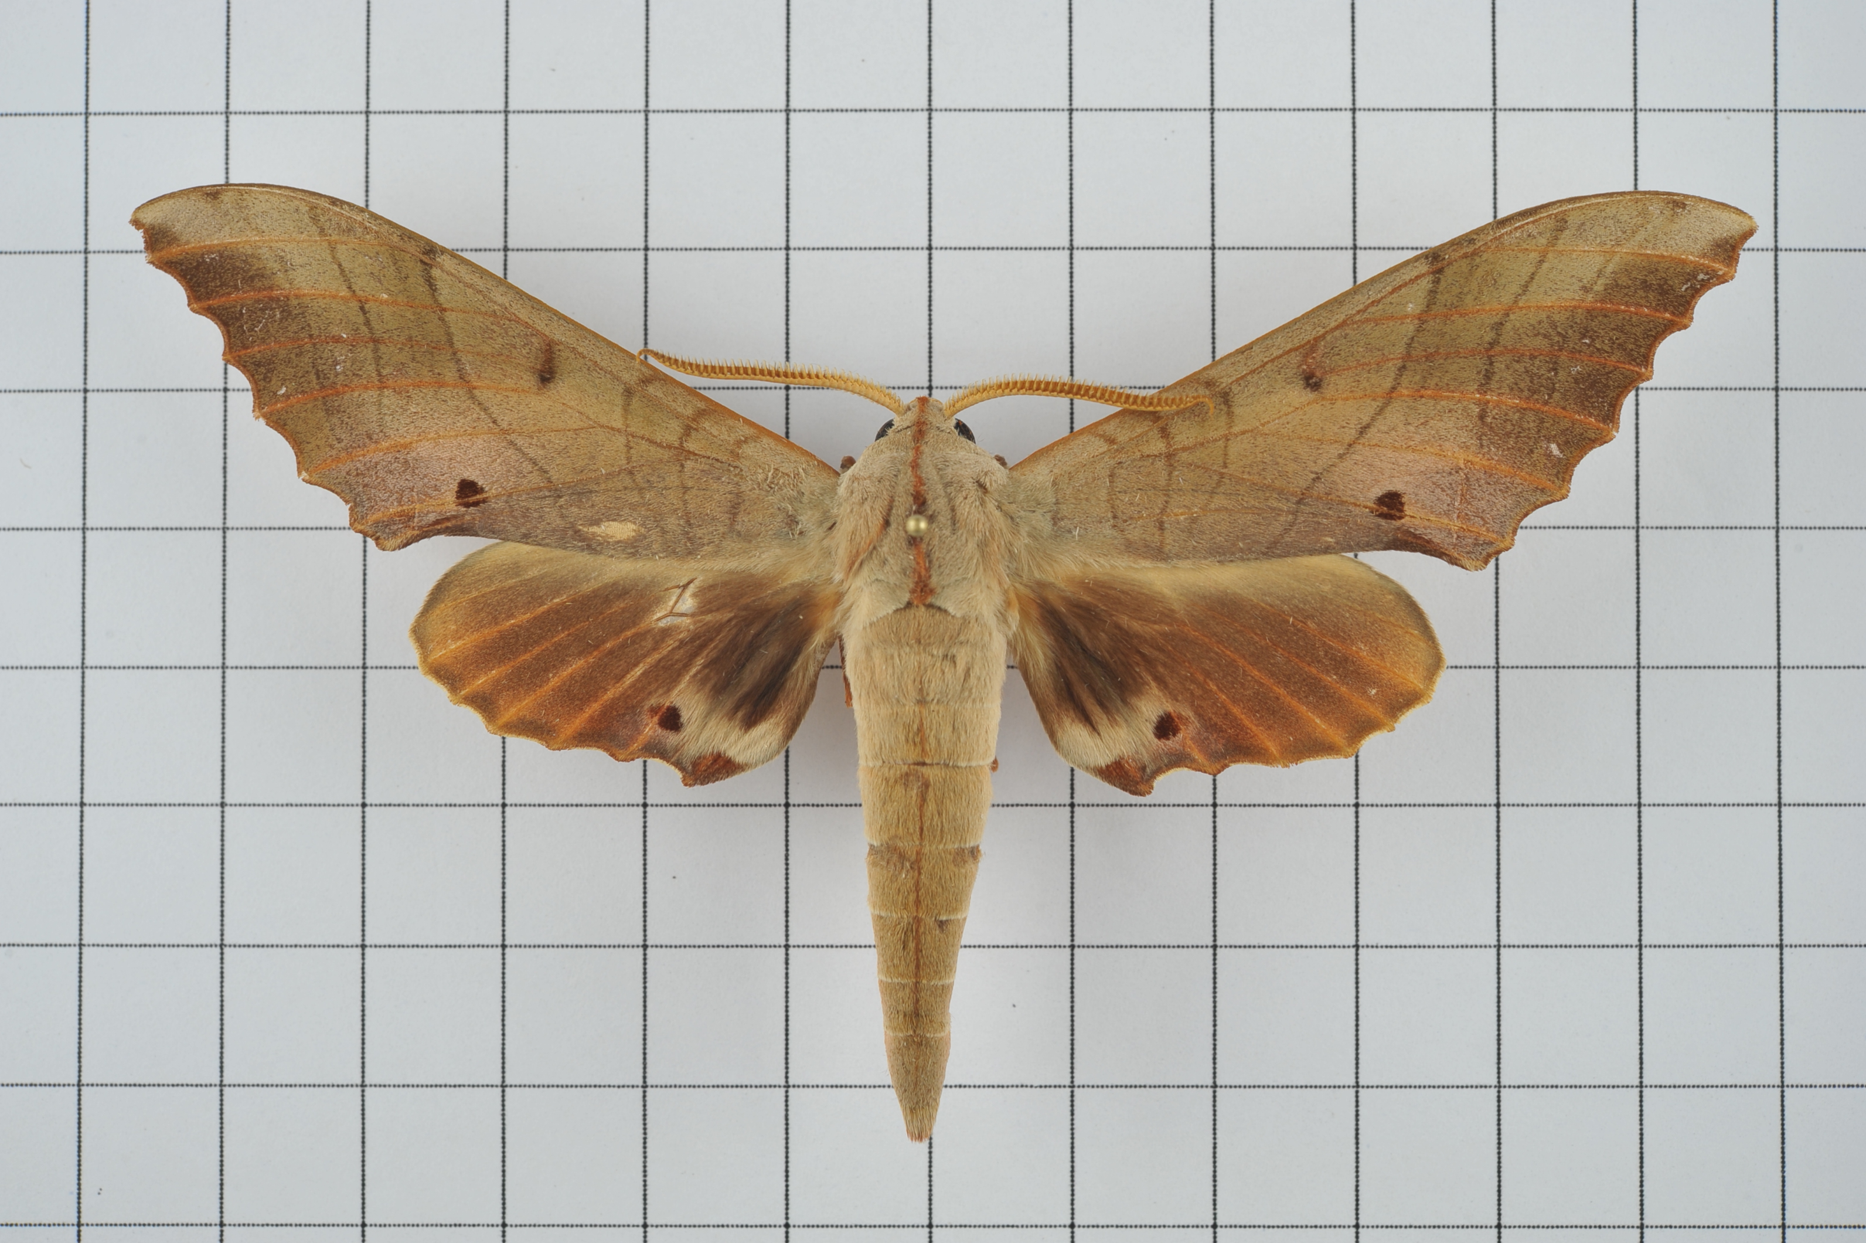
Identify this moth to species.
Marumba sperchius sperchius
